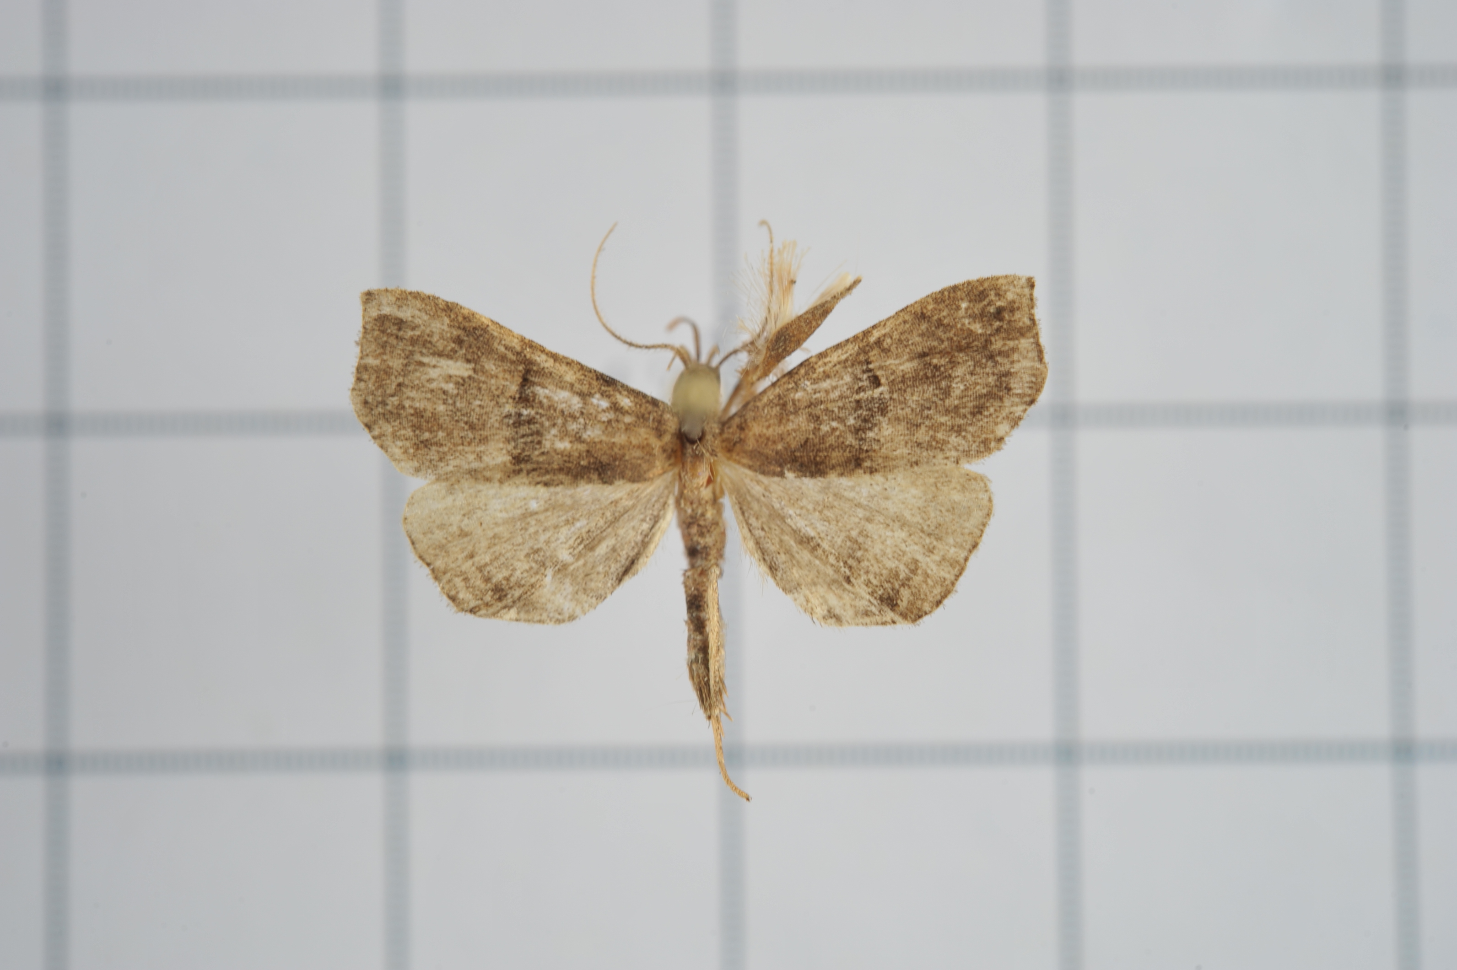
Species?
Hipoepa fractalis
